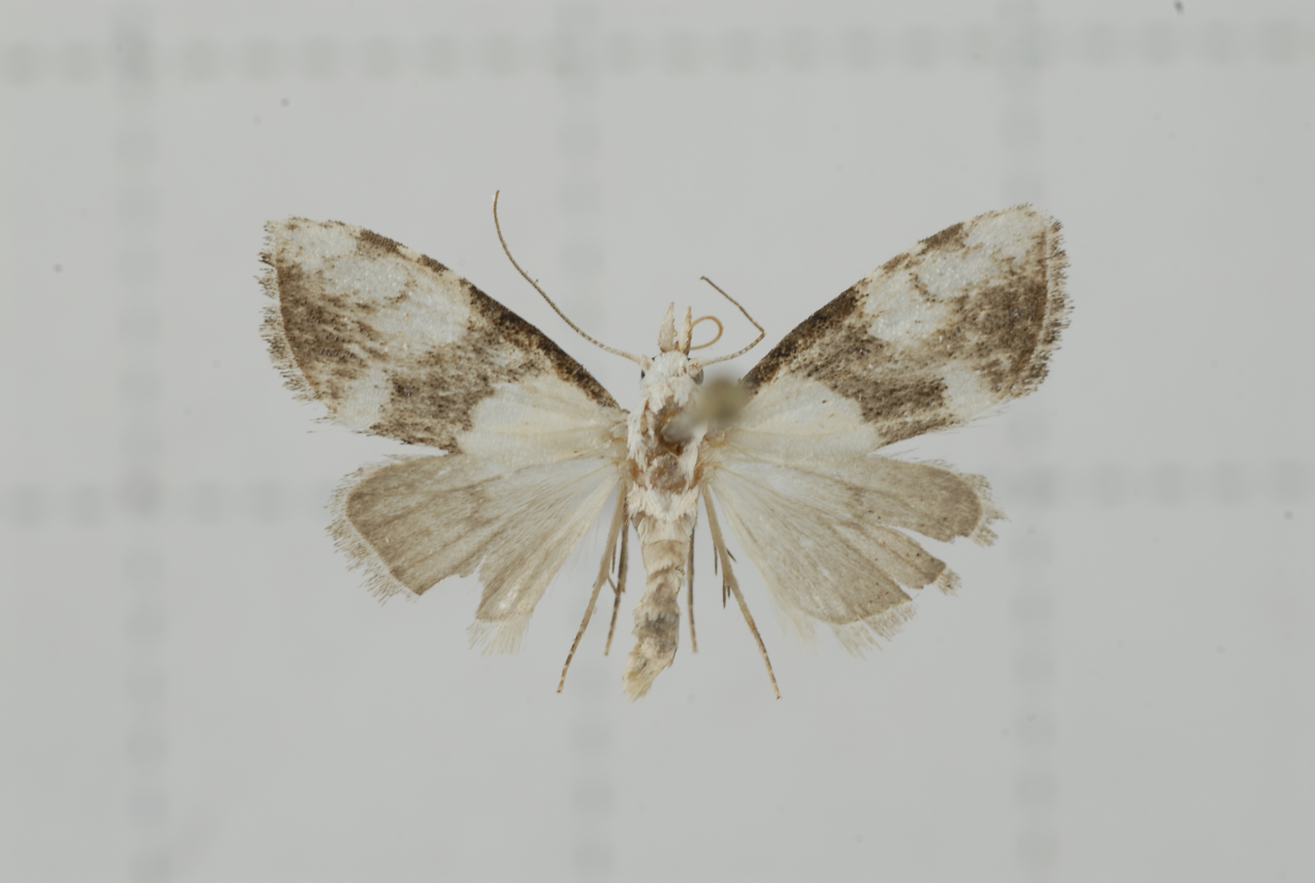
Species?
Meganola tesselata
